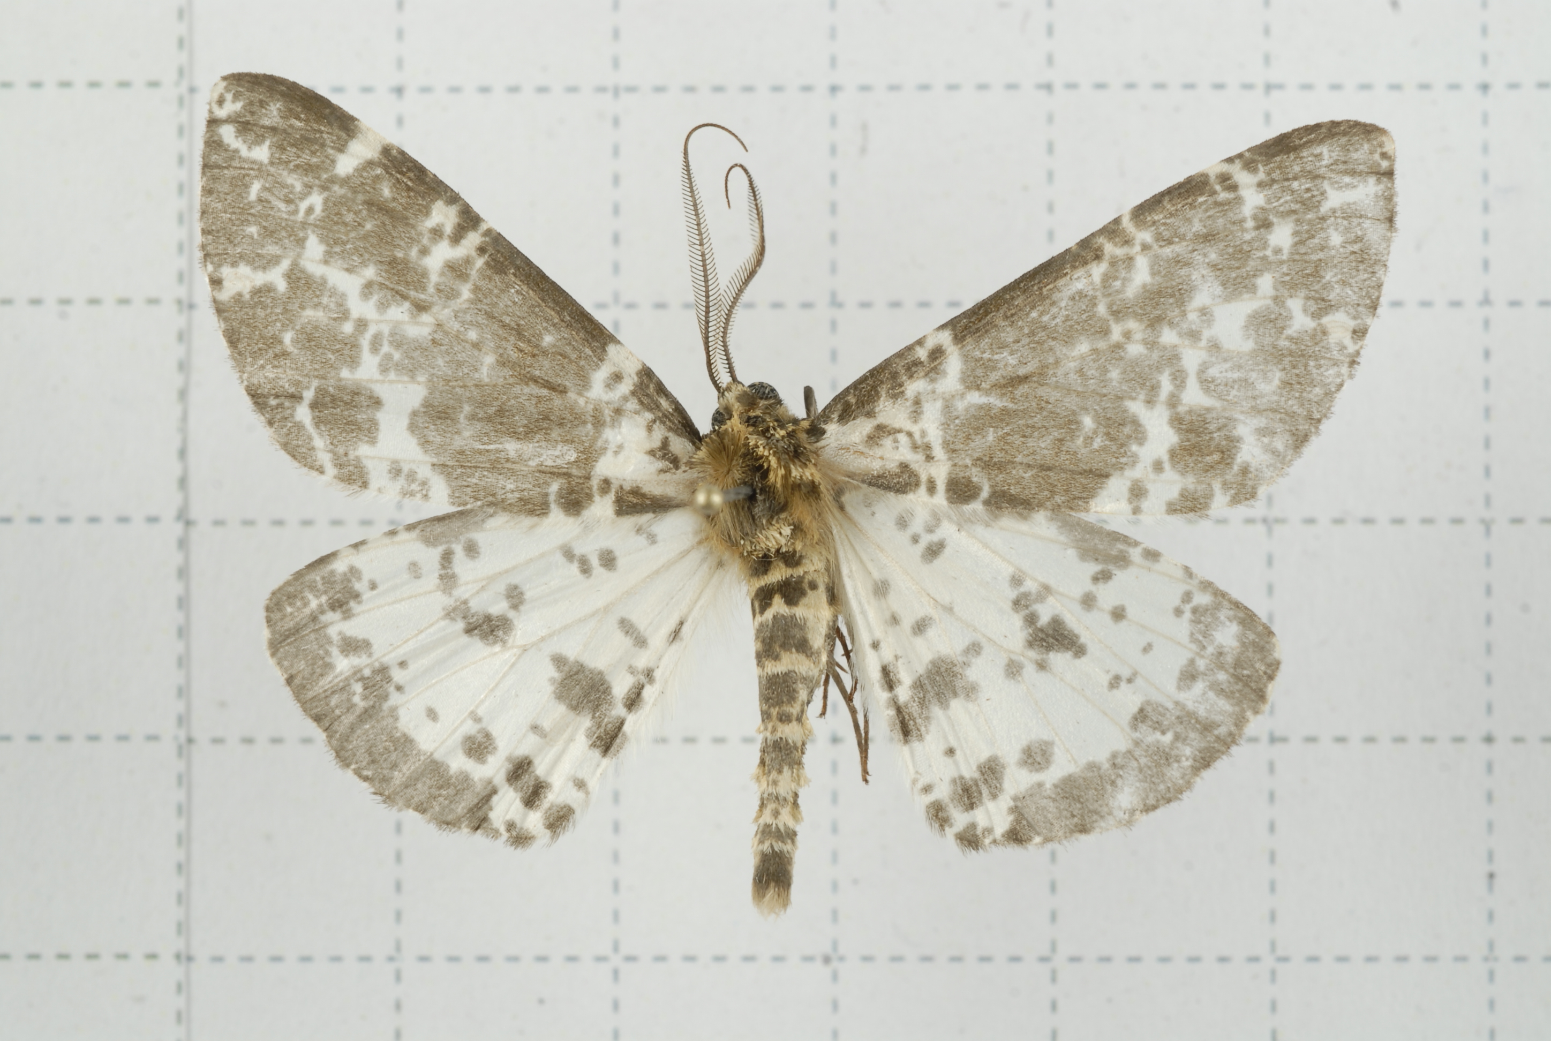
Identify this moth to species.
Arichanna picaria
